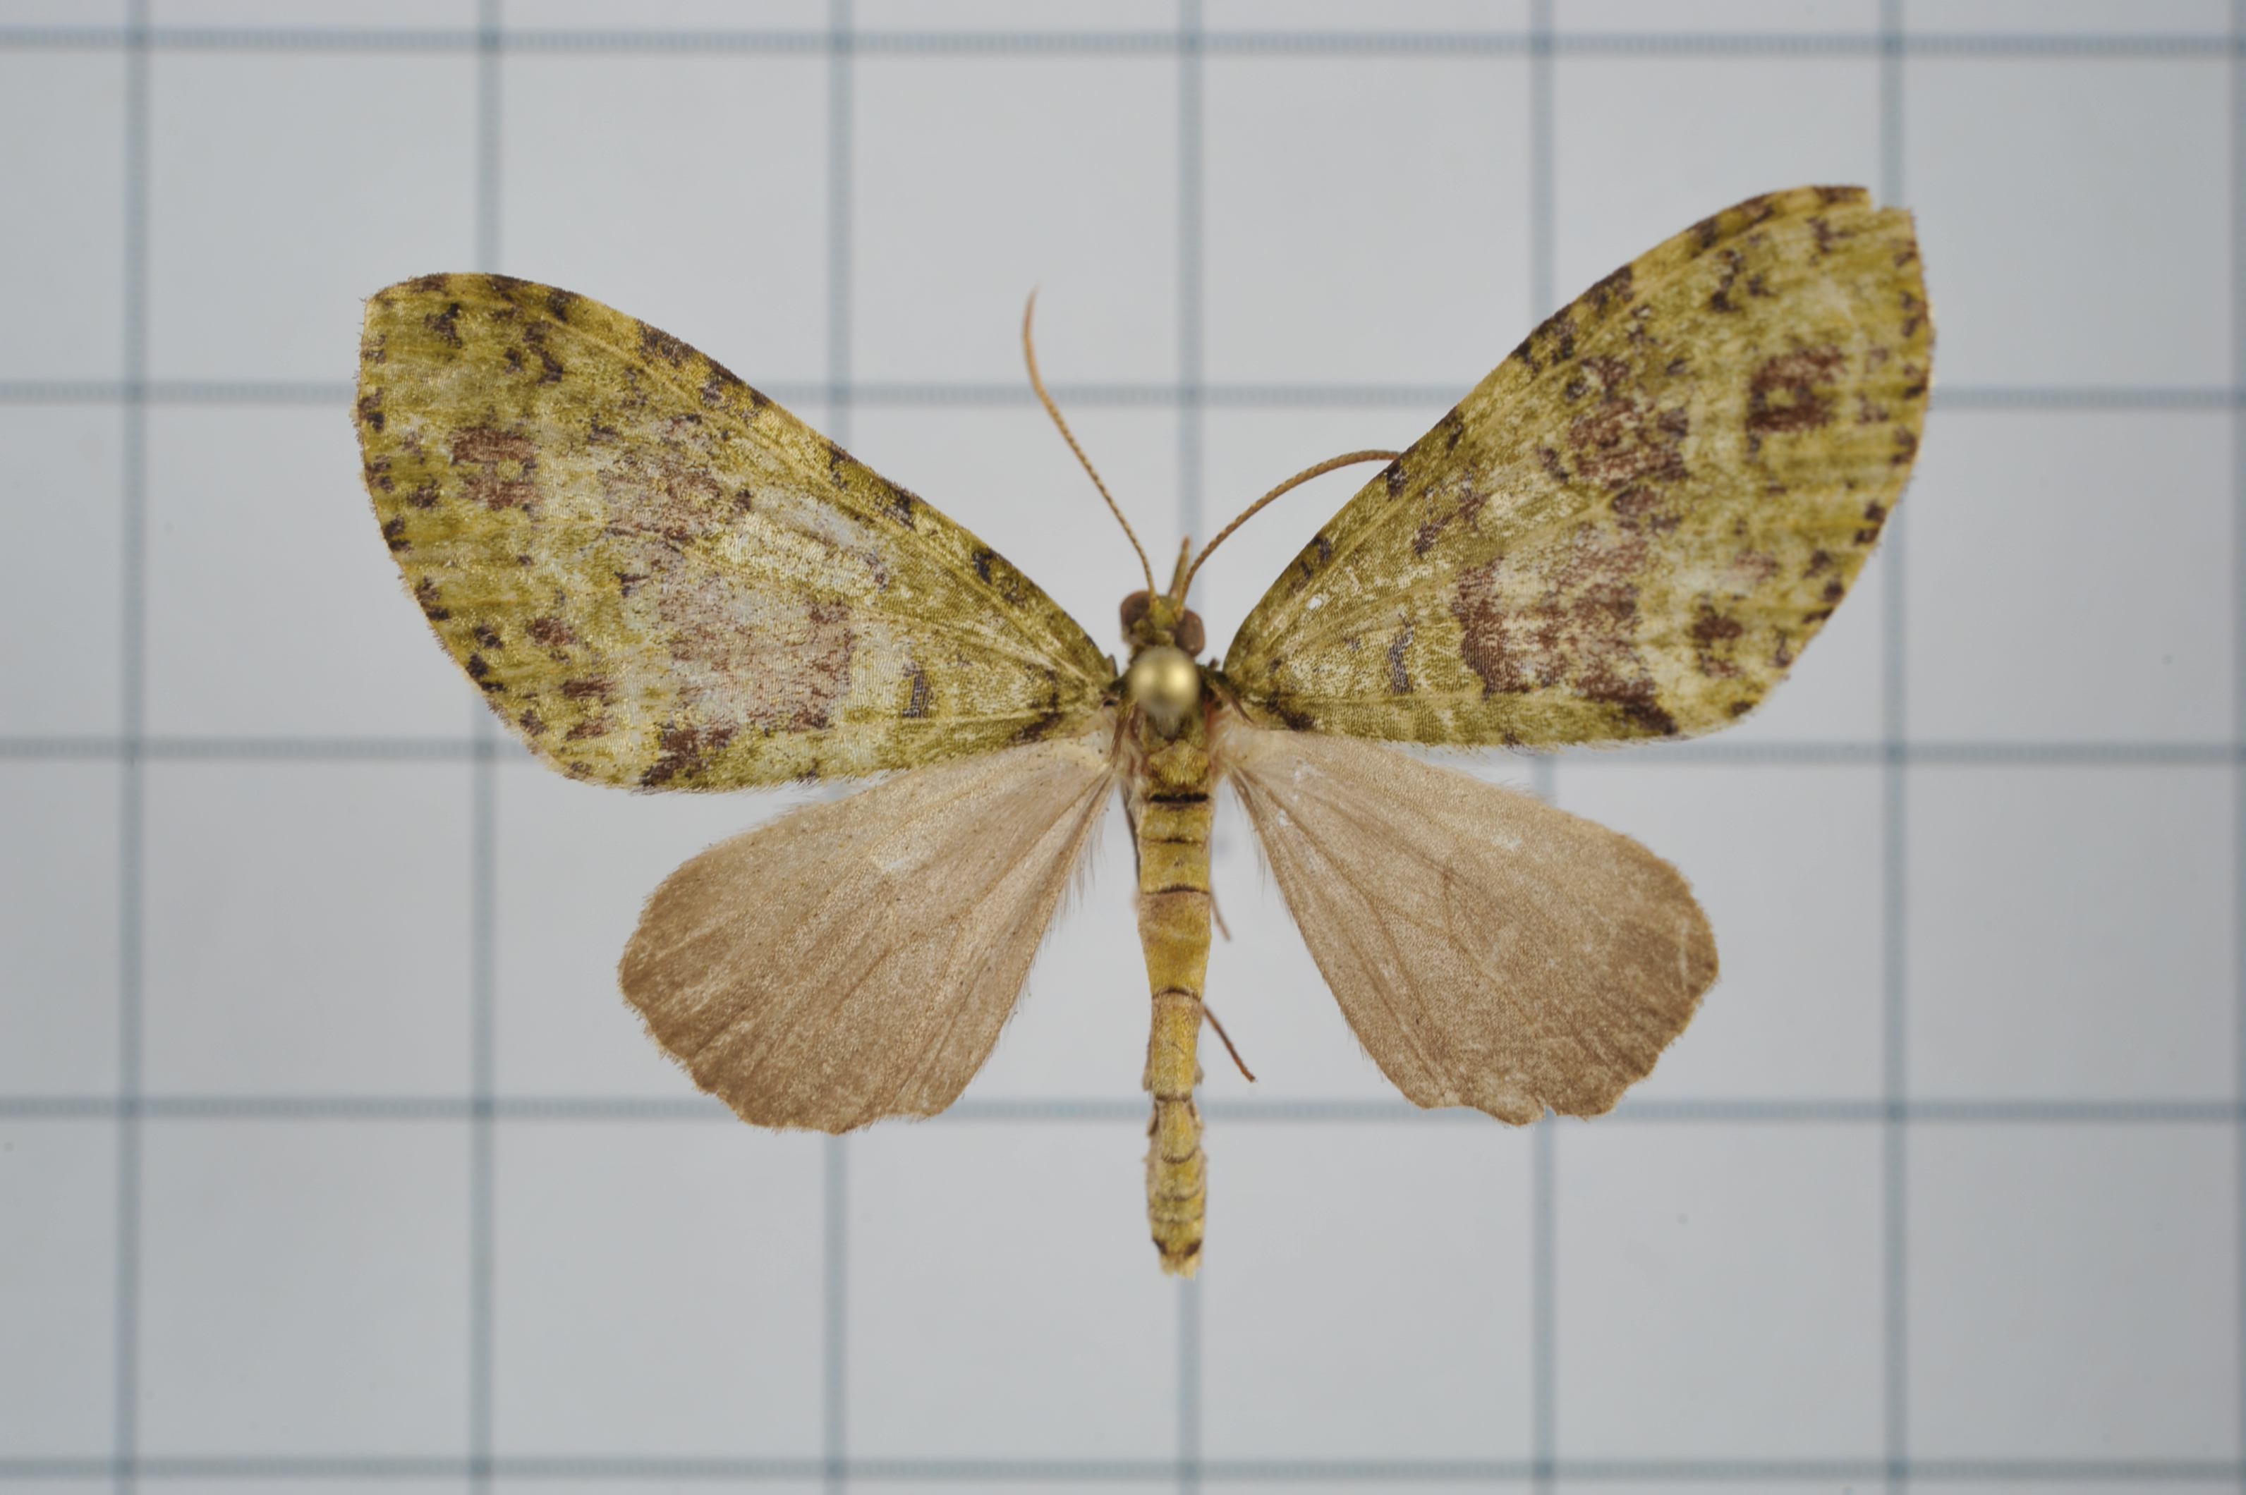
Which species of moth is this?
Hypocometa clauda
